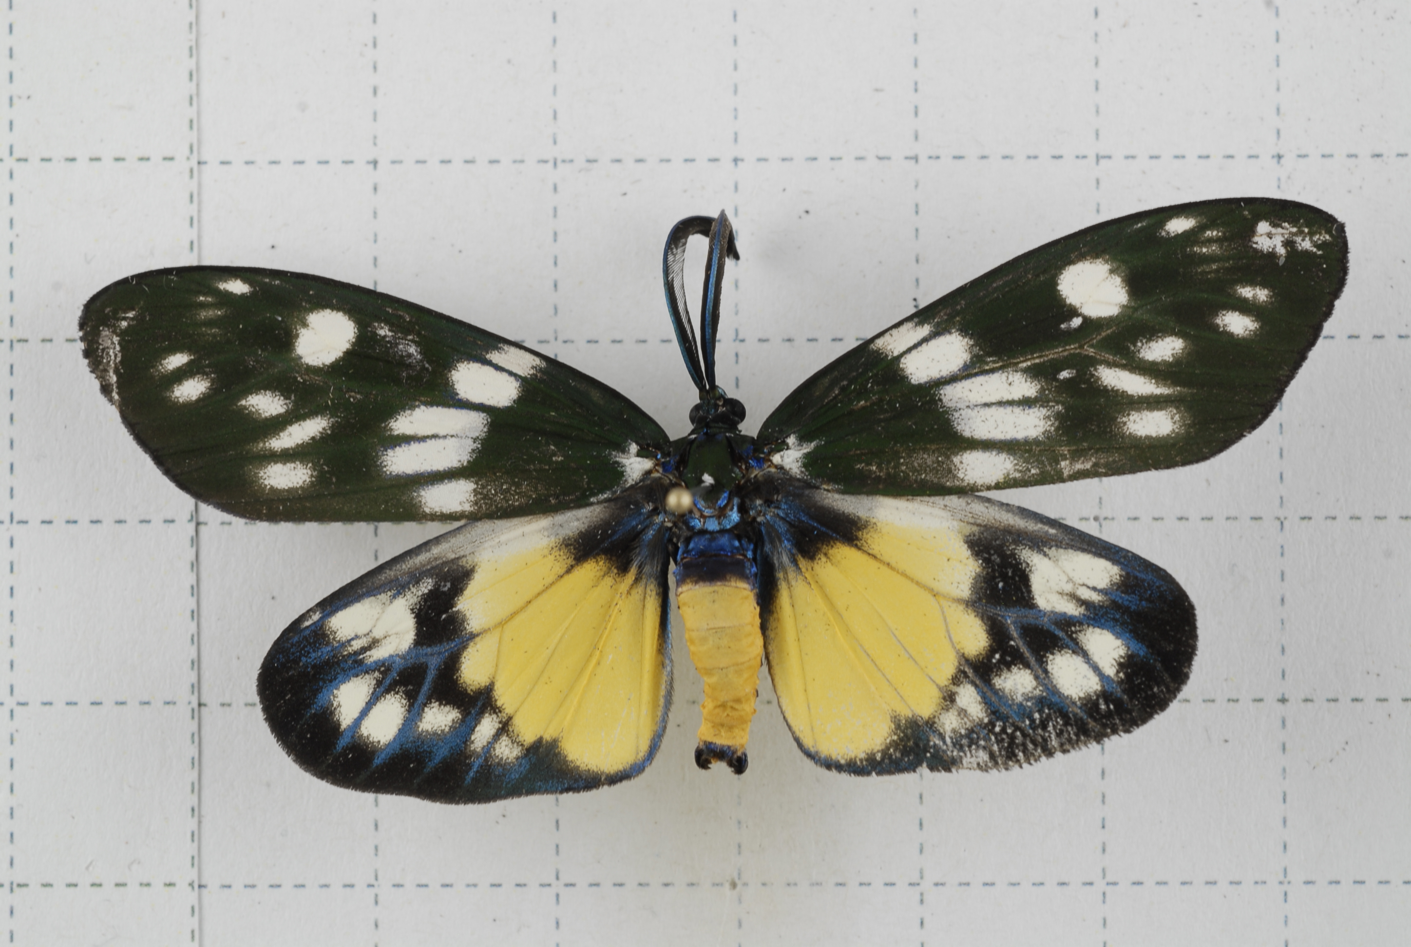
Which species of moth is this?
Eterusia aedea formosana
